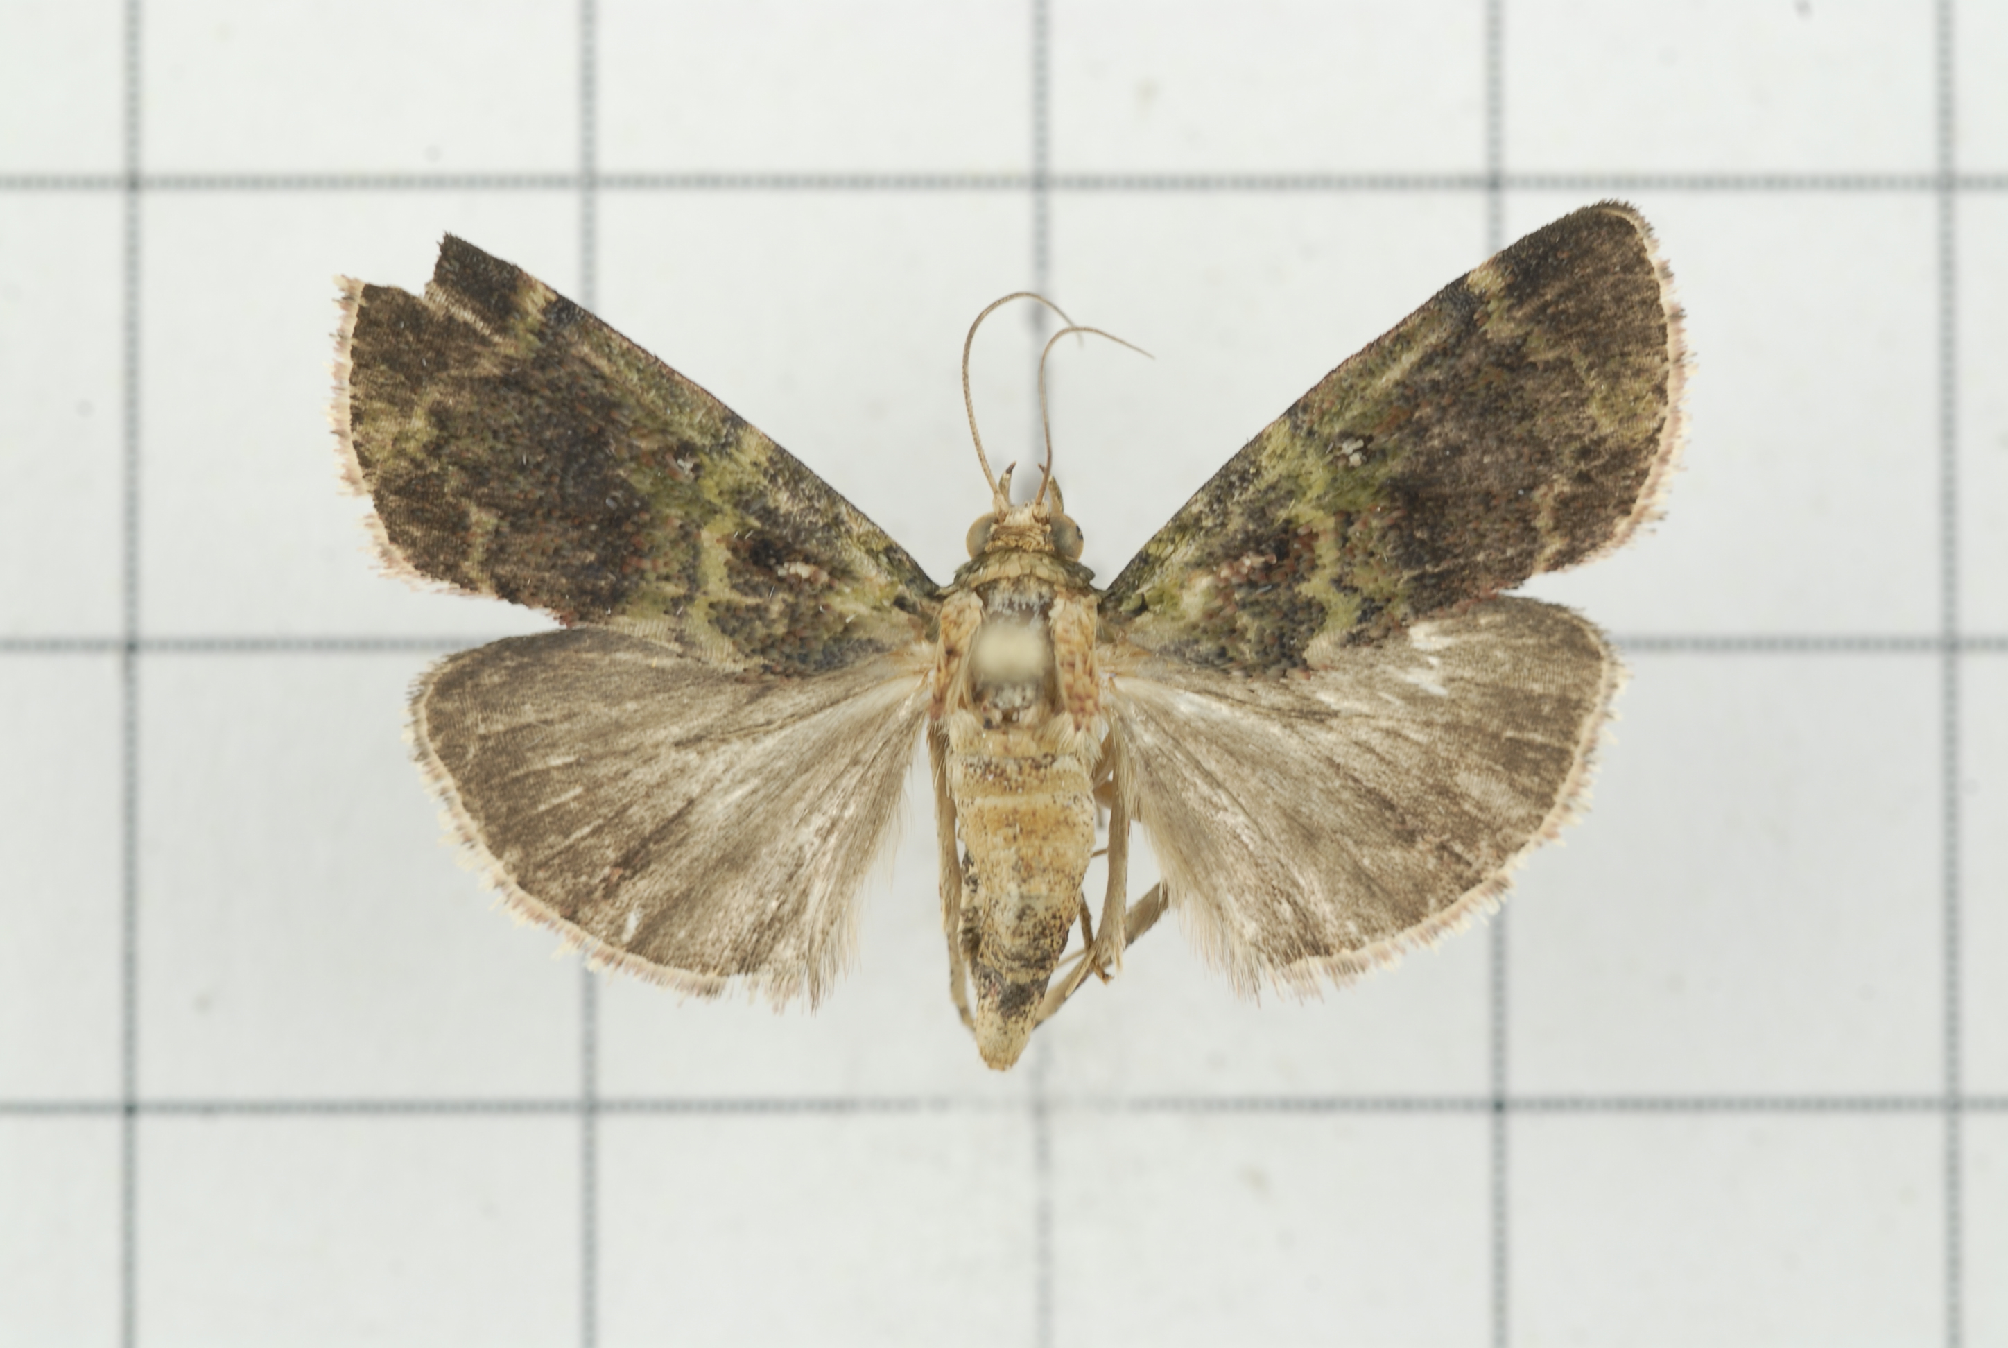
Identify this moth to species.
Orthaga olivacea
